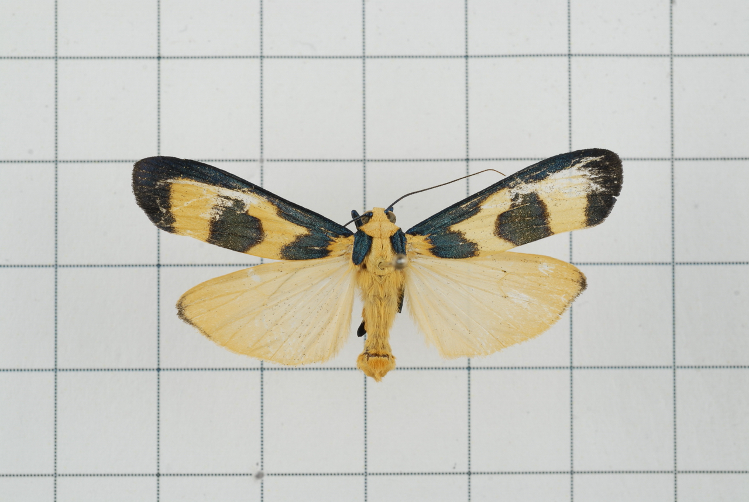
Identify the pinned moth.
Chrysaeglia magnifica
